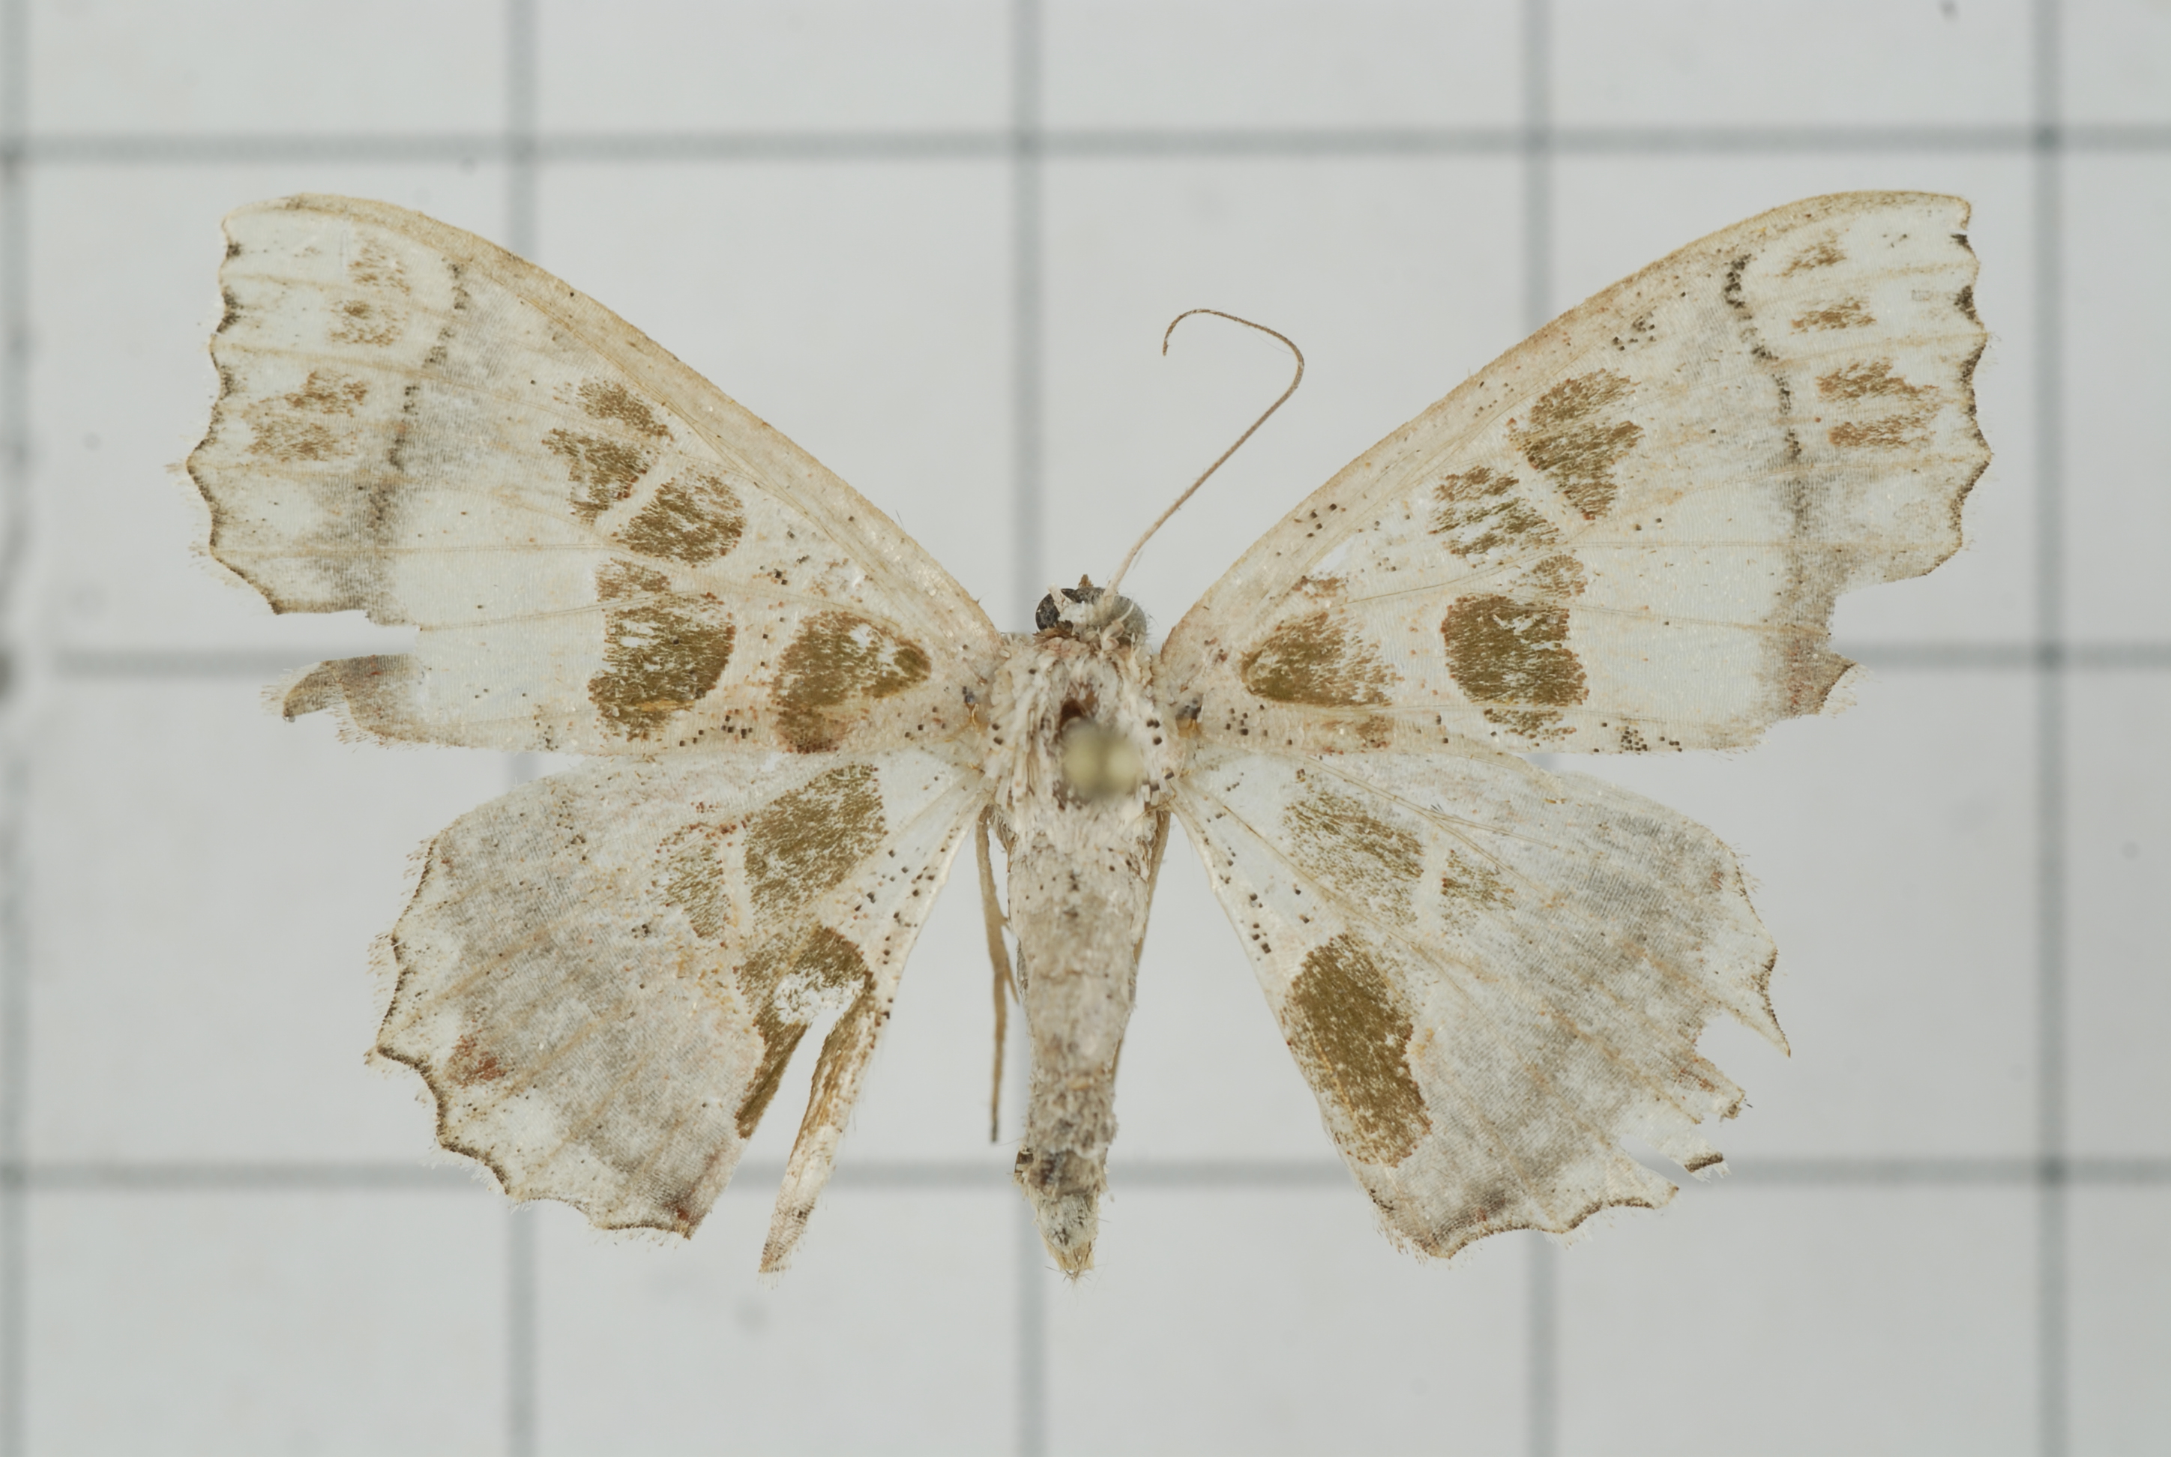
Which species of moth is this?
Antitrygodes divisaria perturbata
